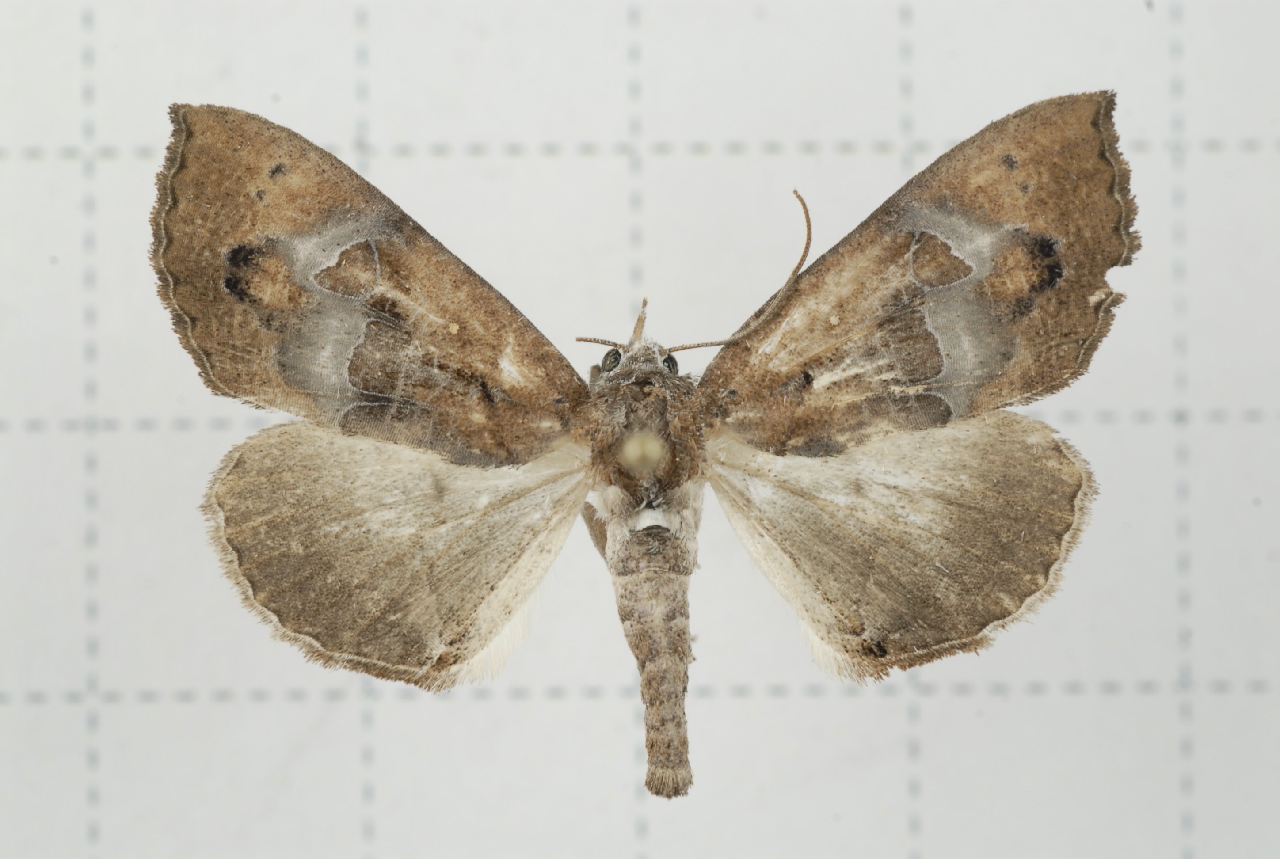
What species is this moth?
Coarica fasciata
